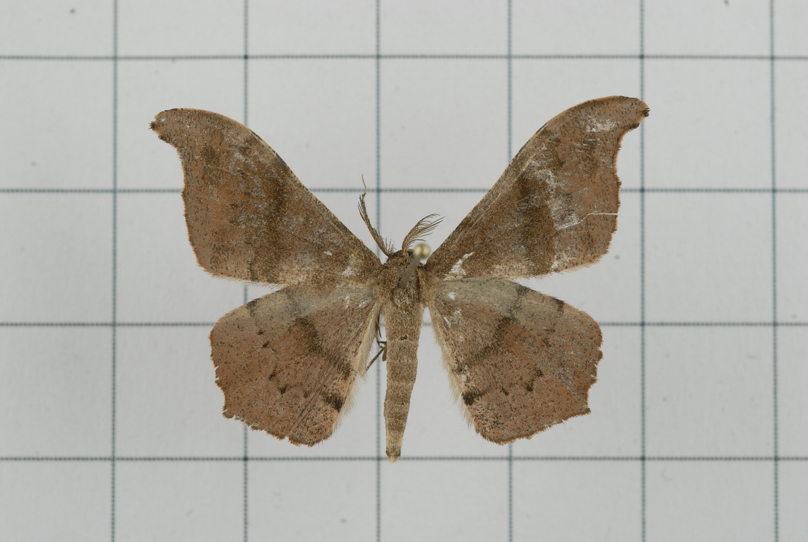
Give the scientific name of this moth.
Hyposidra talaca talaca
